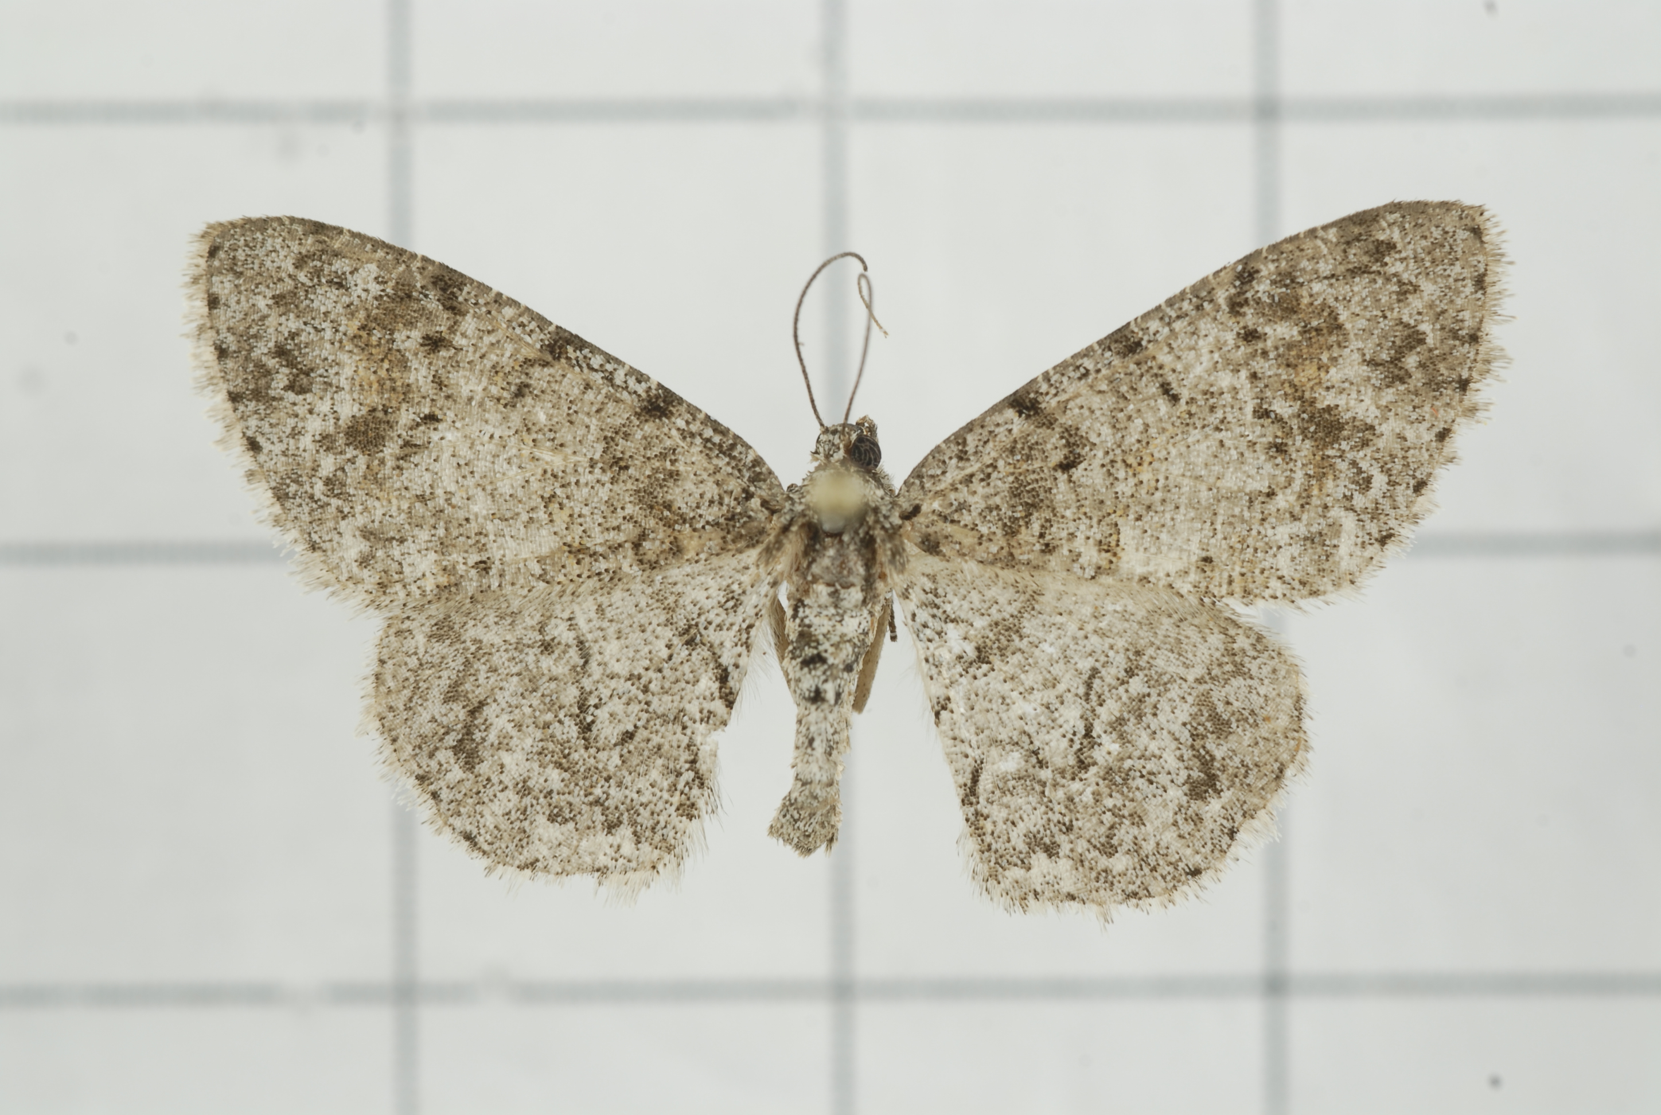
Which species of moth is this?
Aethalura duplicata
